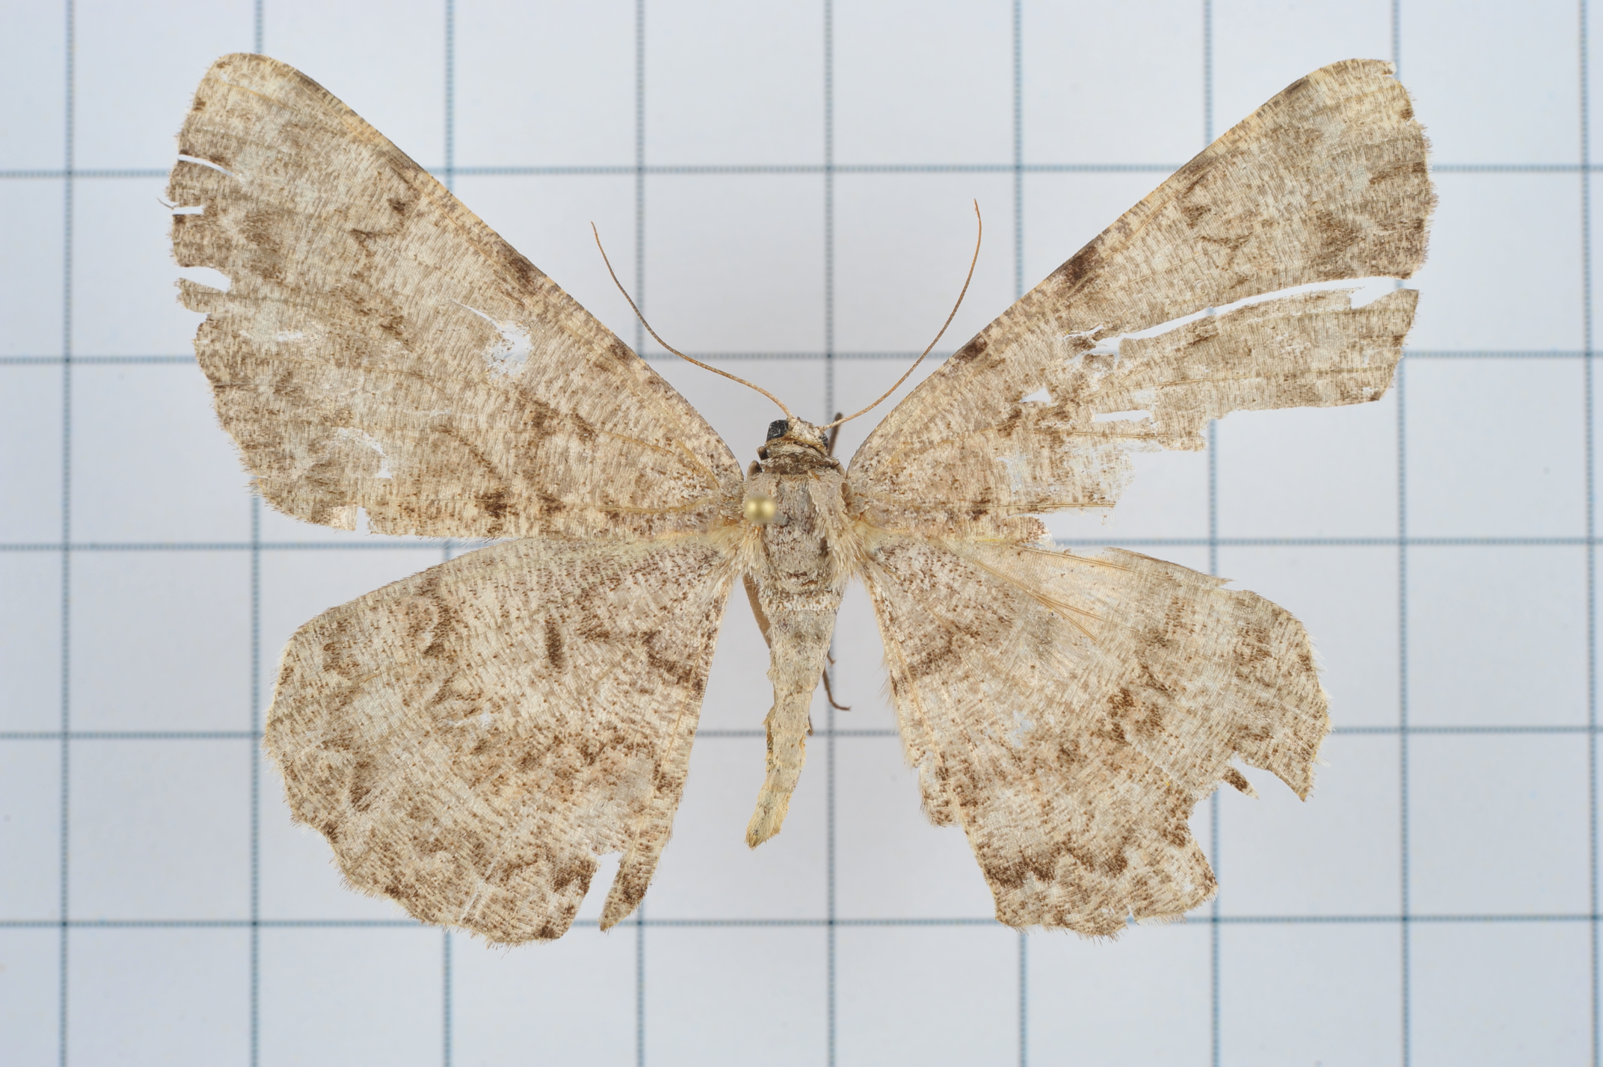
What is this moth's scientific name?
Hypomecis cineracea
